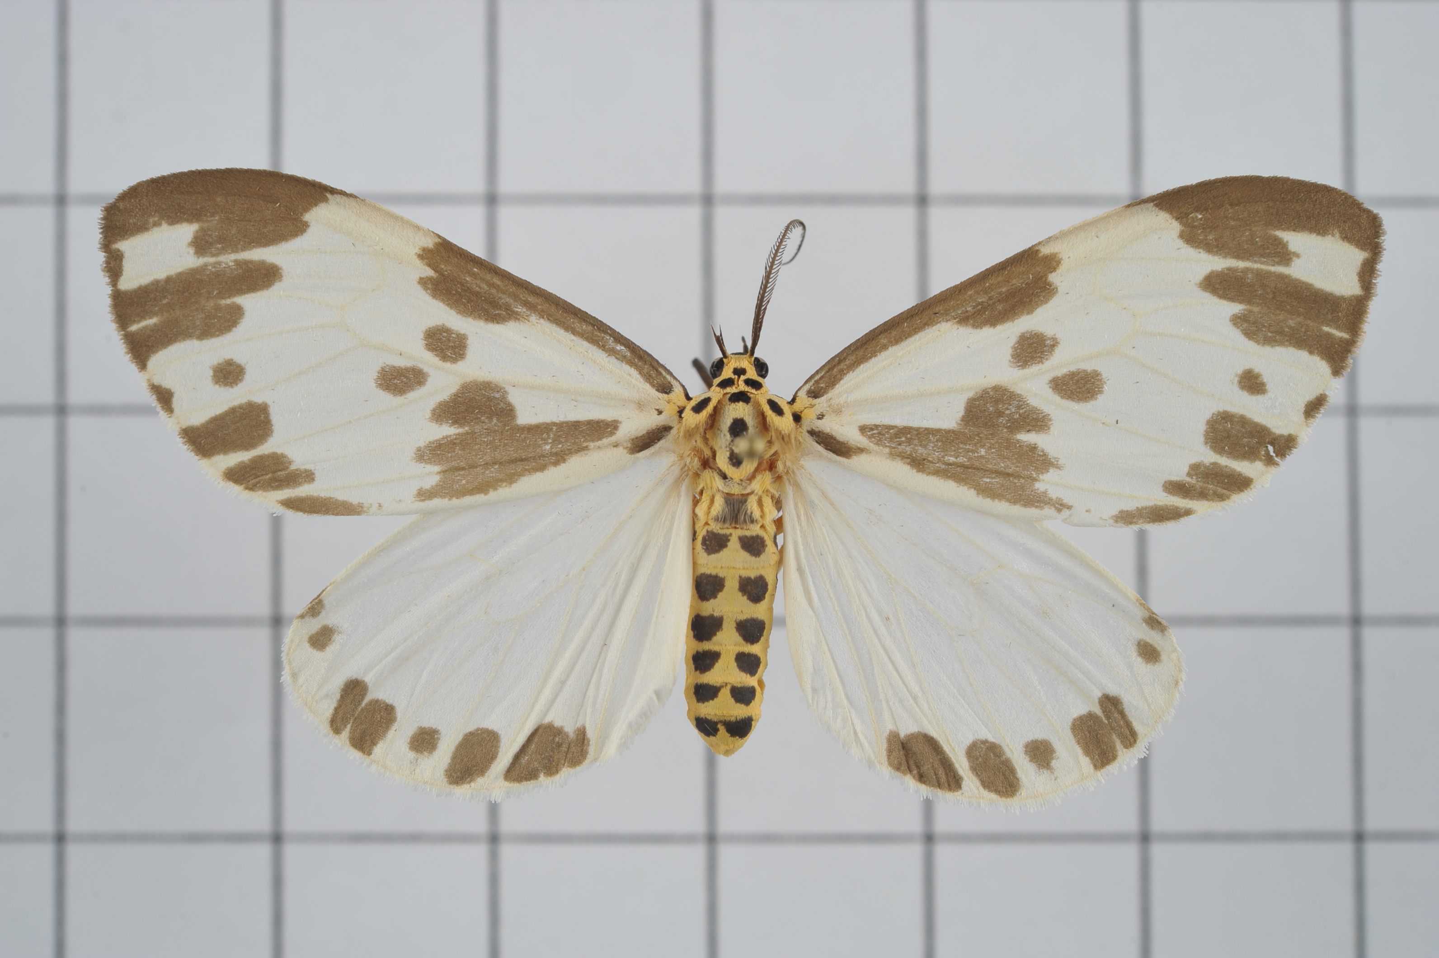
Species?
Nyctemera carissima formosana
